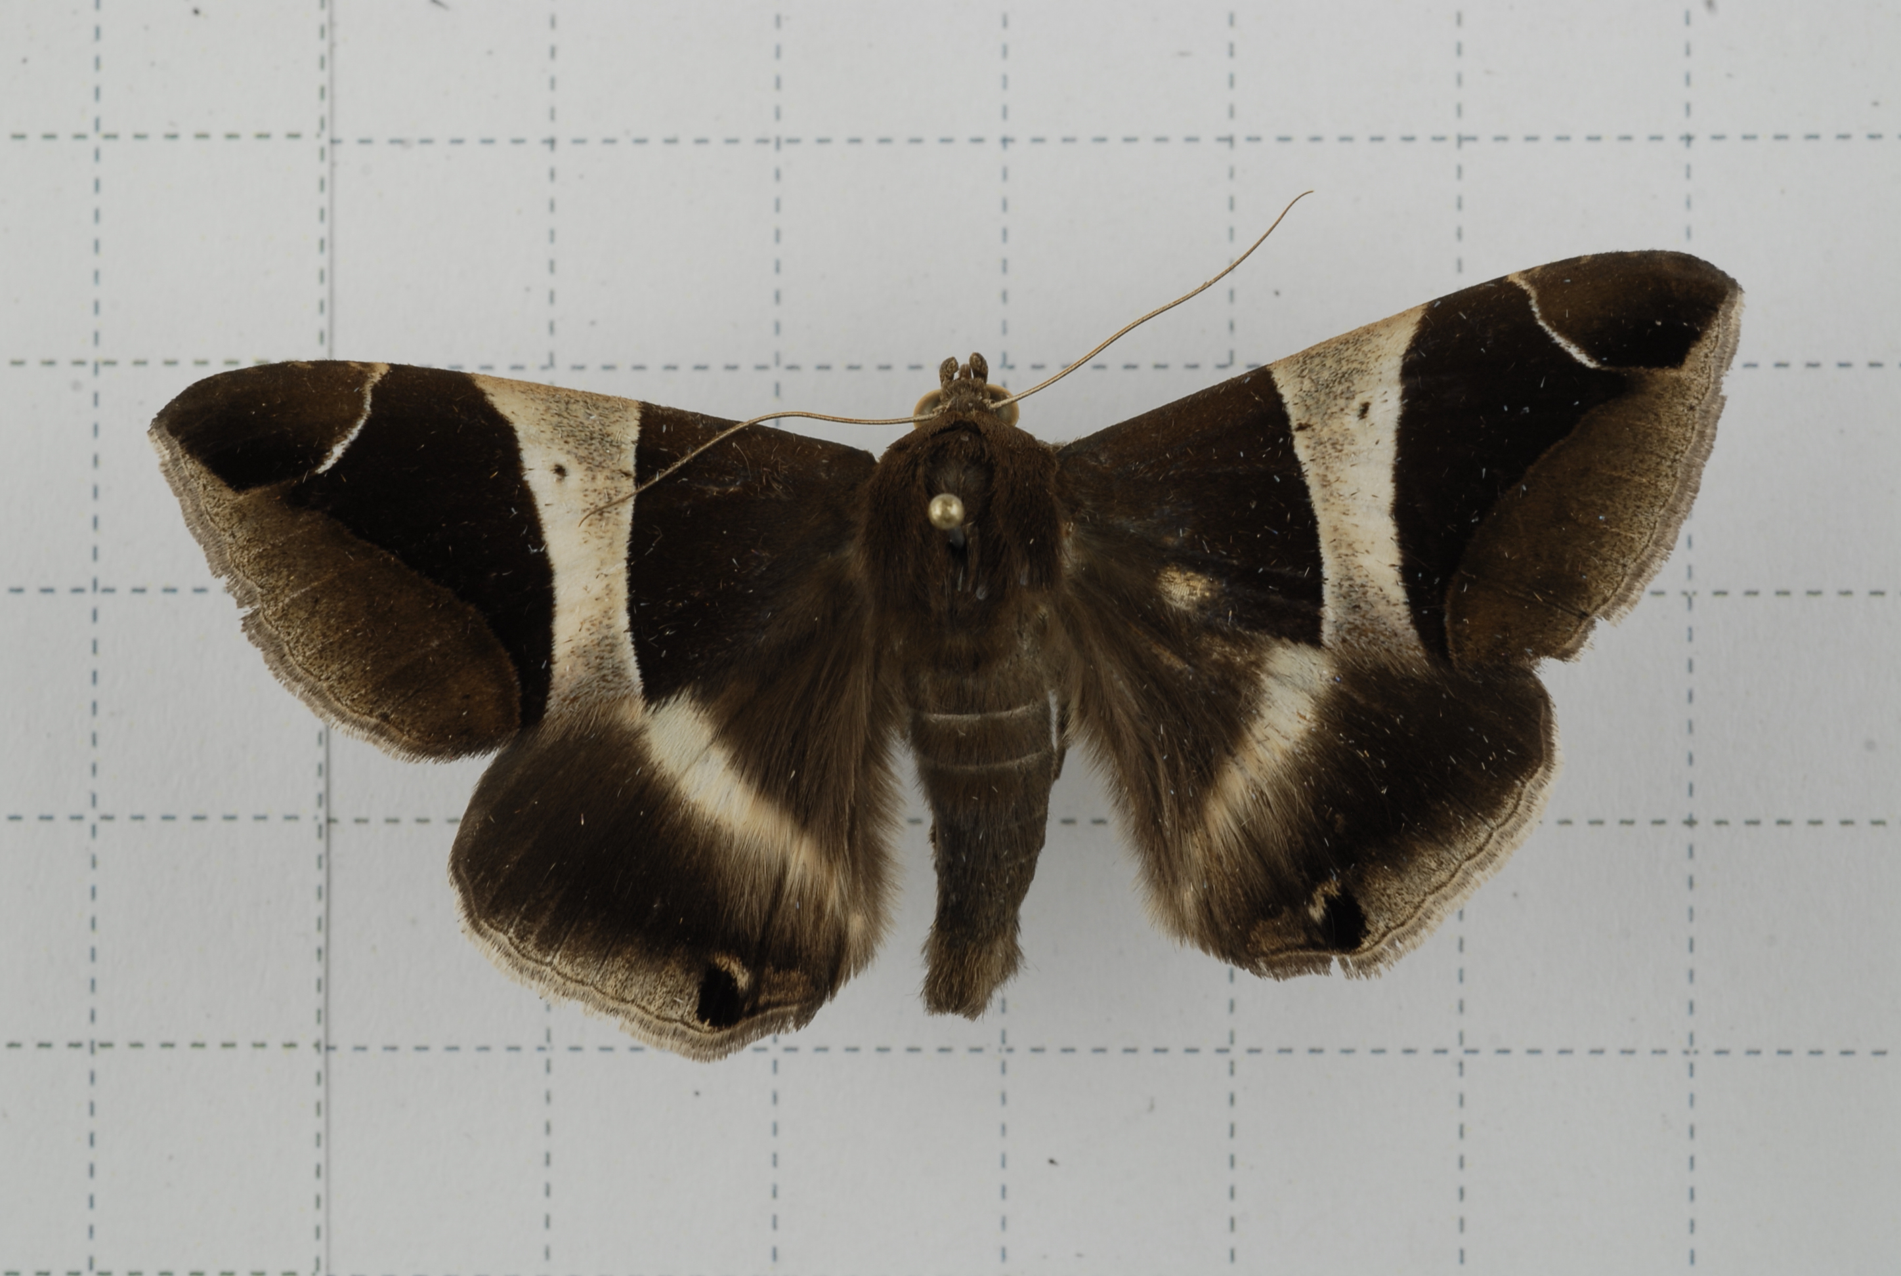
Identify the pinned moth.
Bastilla praetermissa
